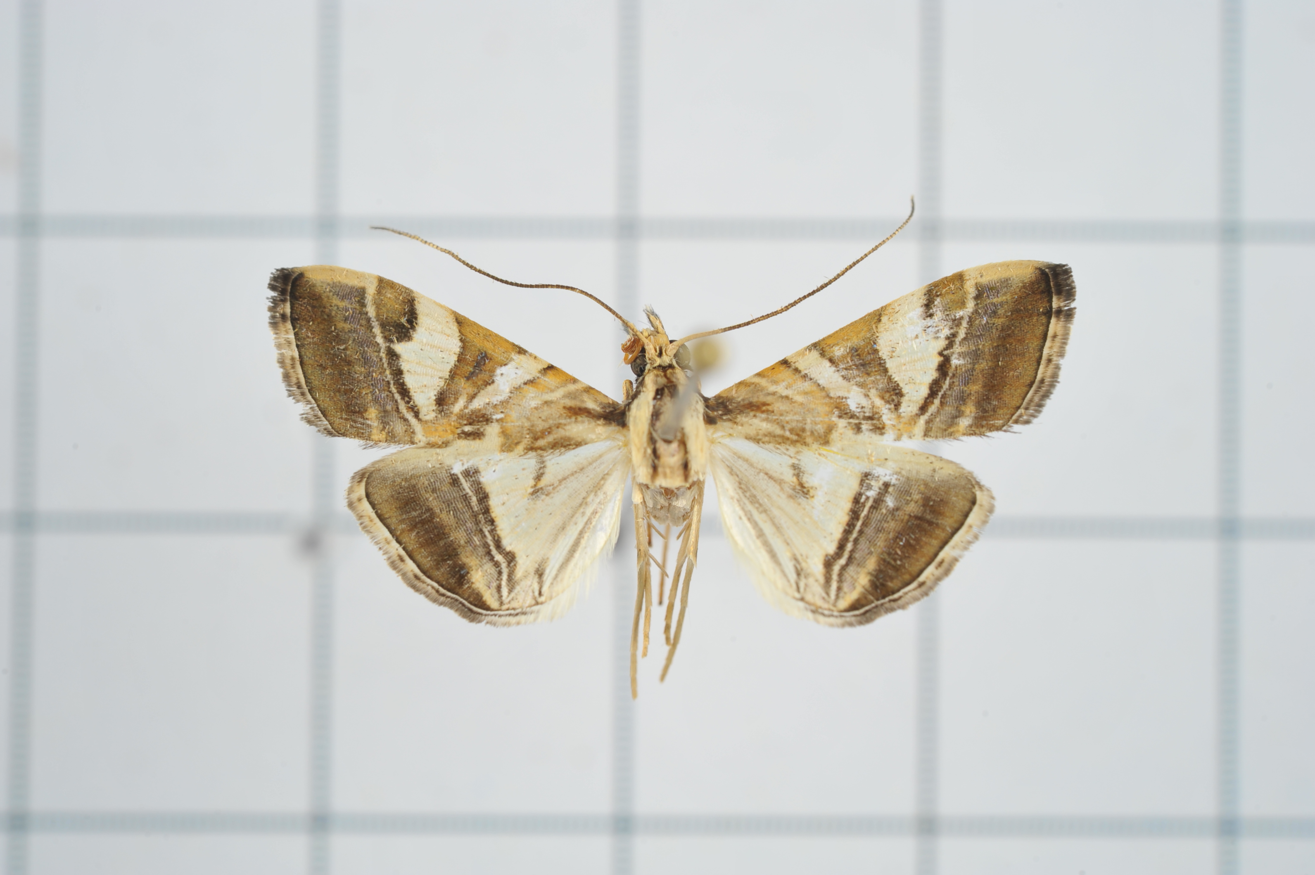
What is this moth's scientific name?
Agrioglypta itysalis
